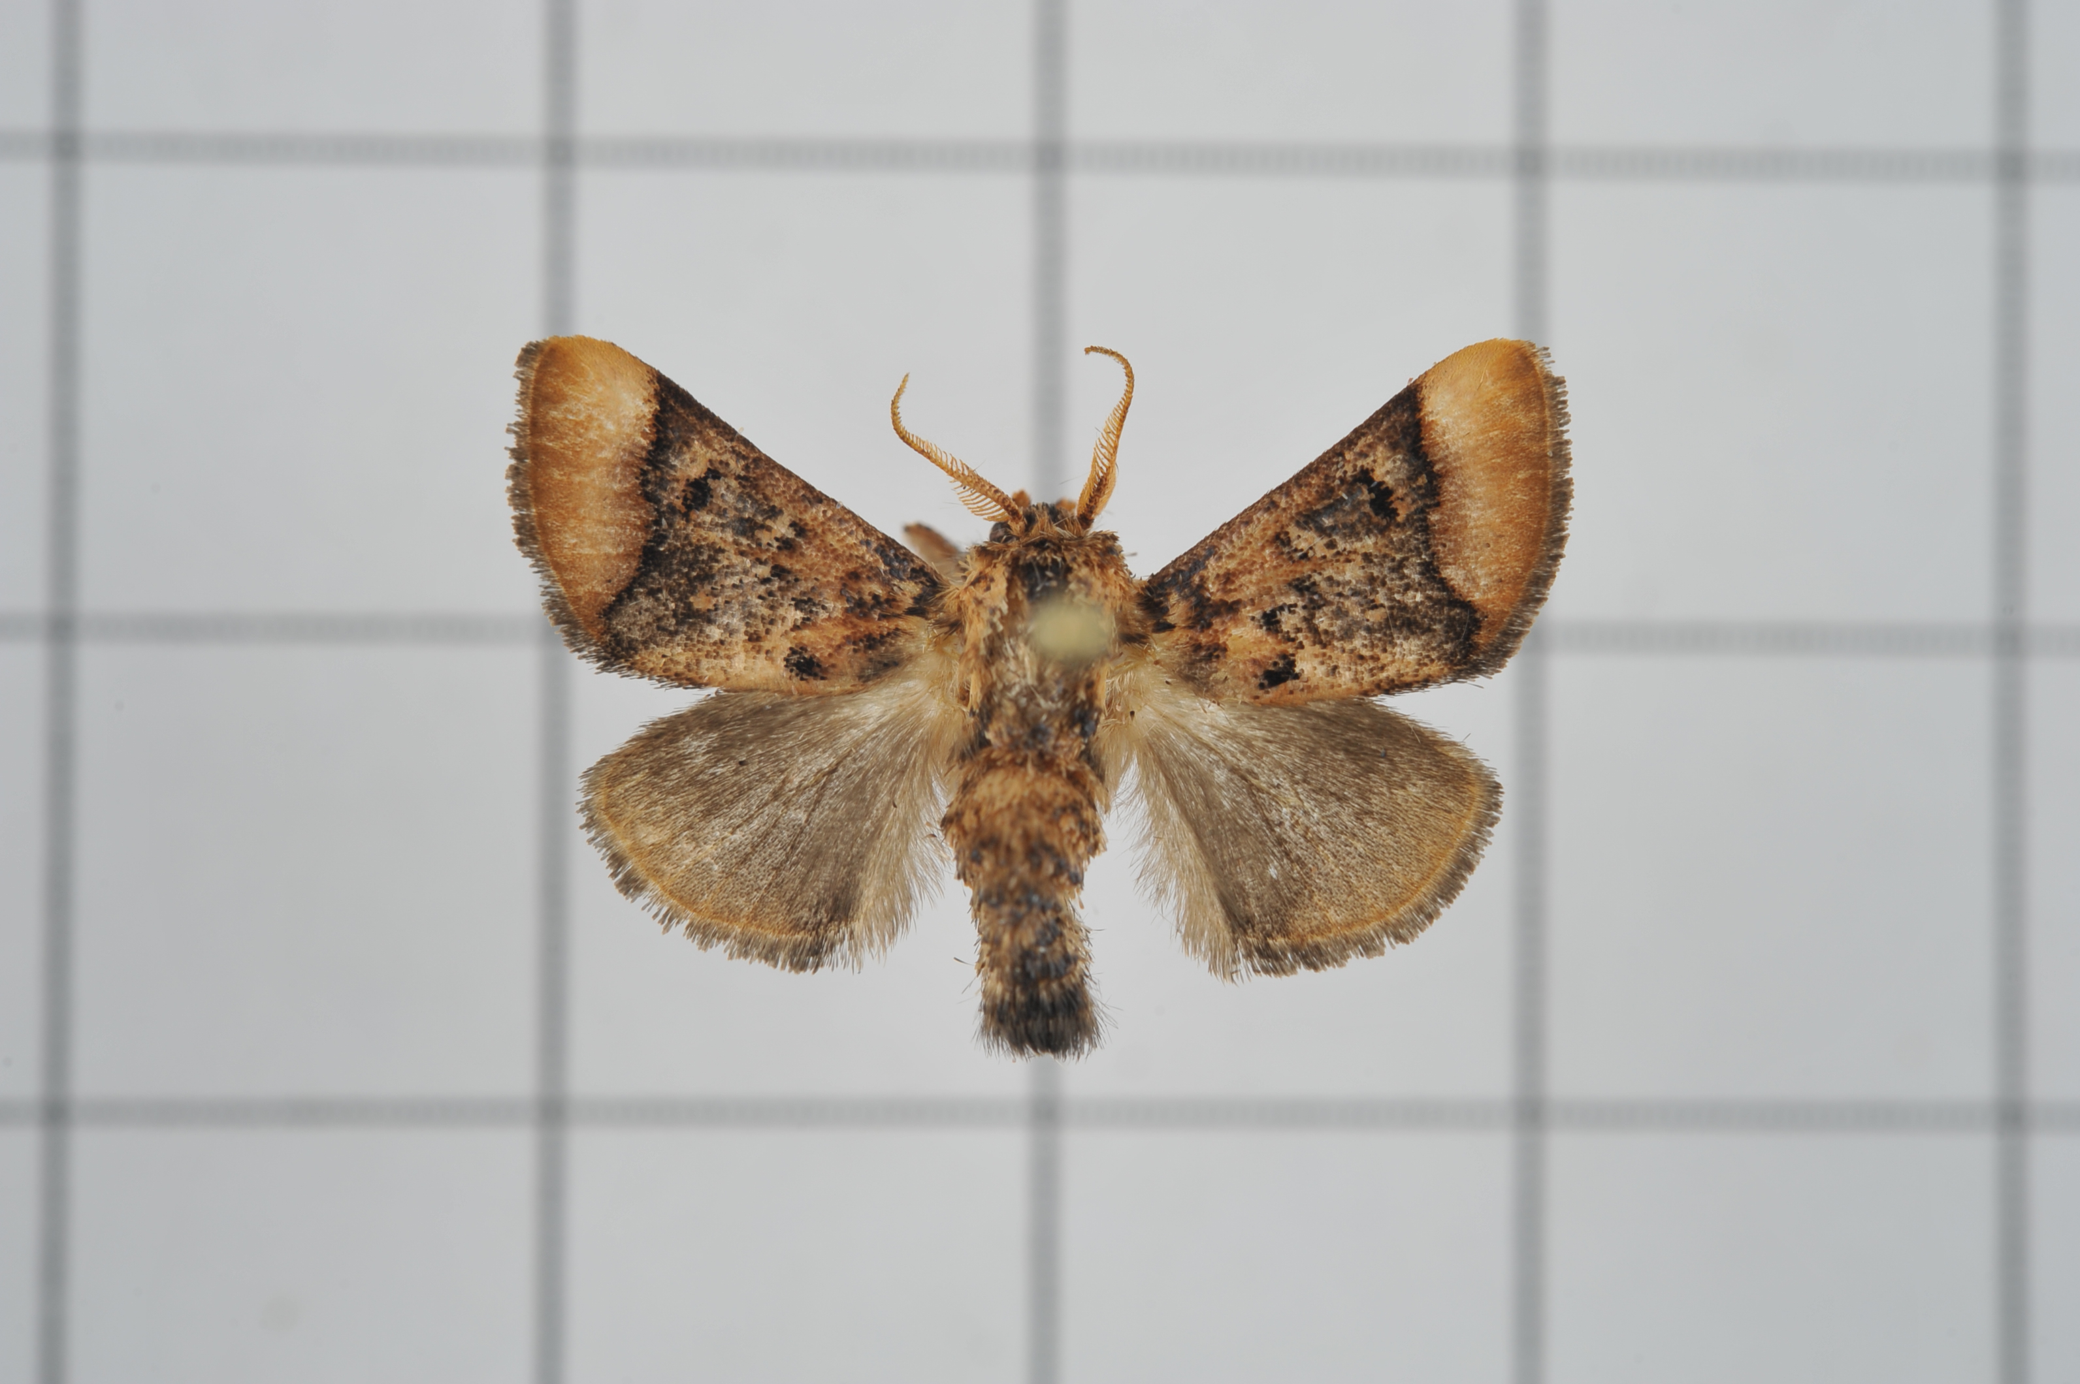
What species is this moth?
Chibiraga banghaasi
